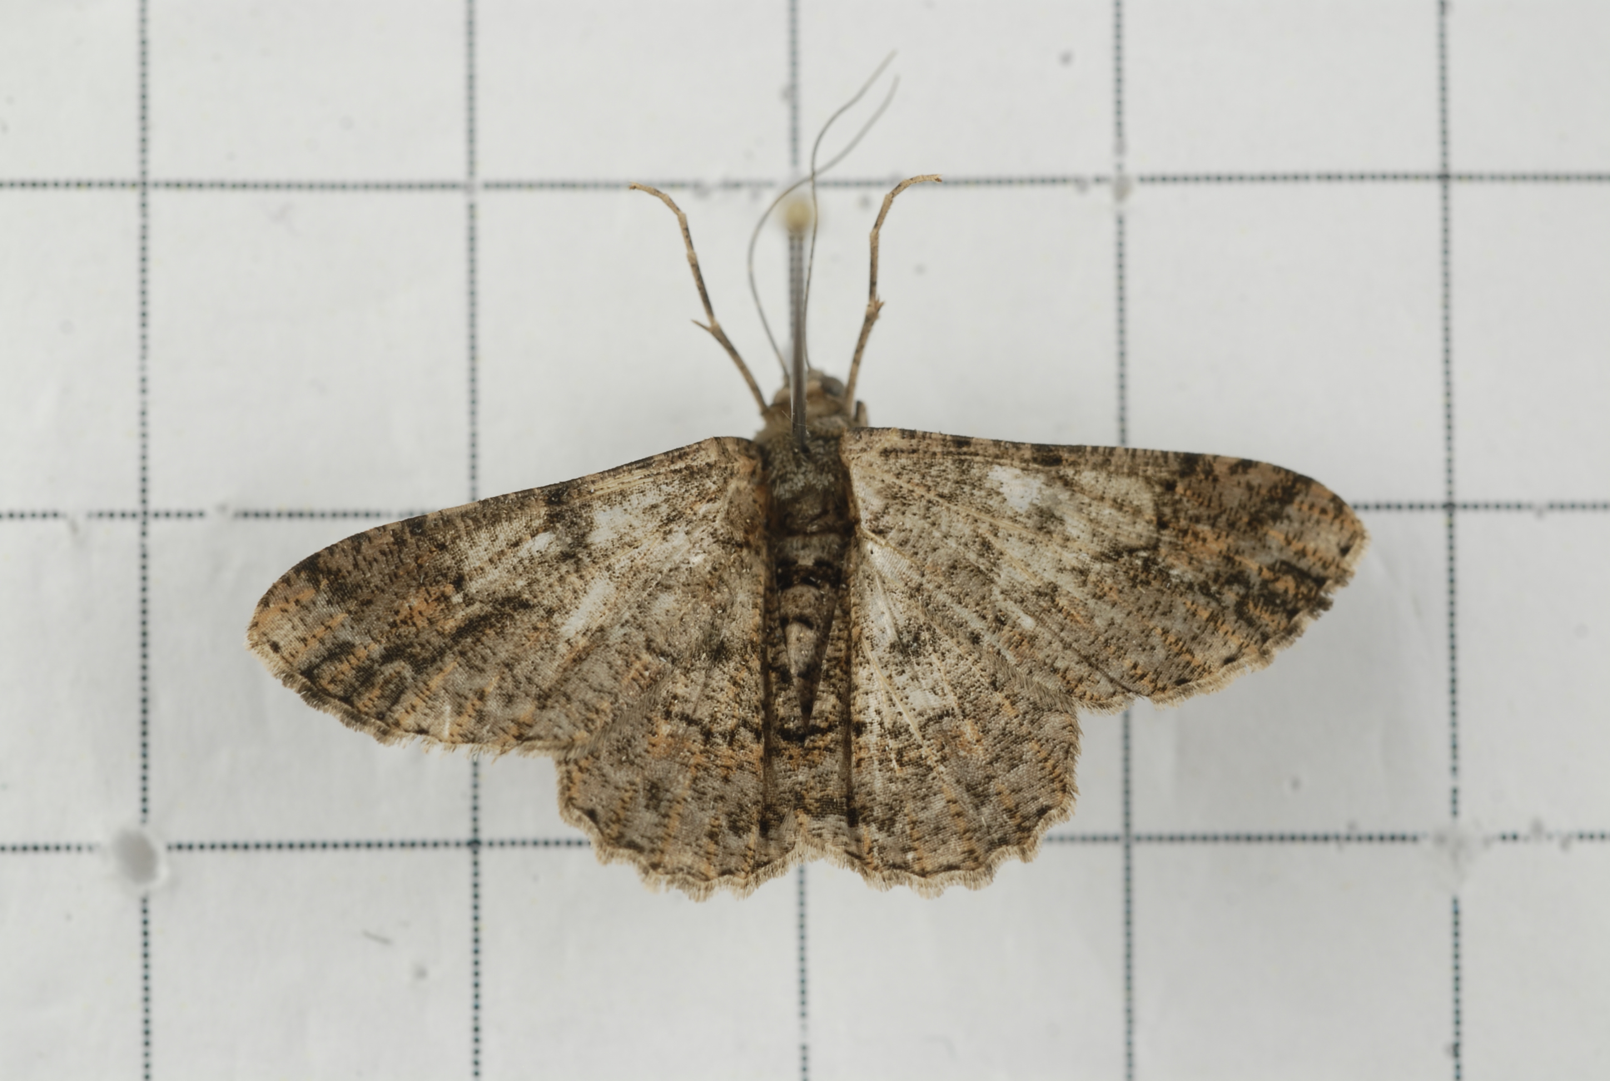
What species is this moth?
Cleora alienaria
